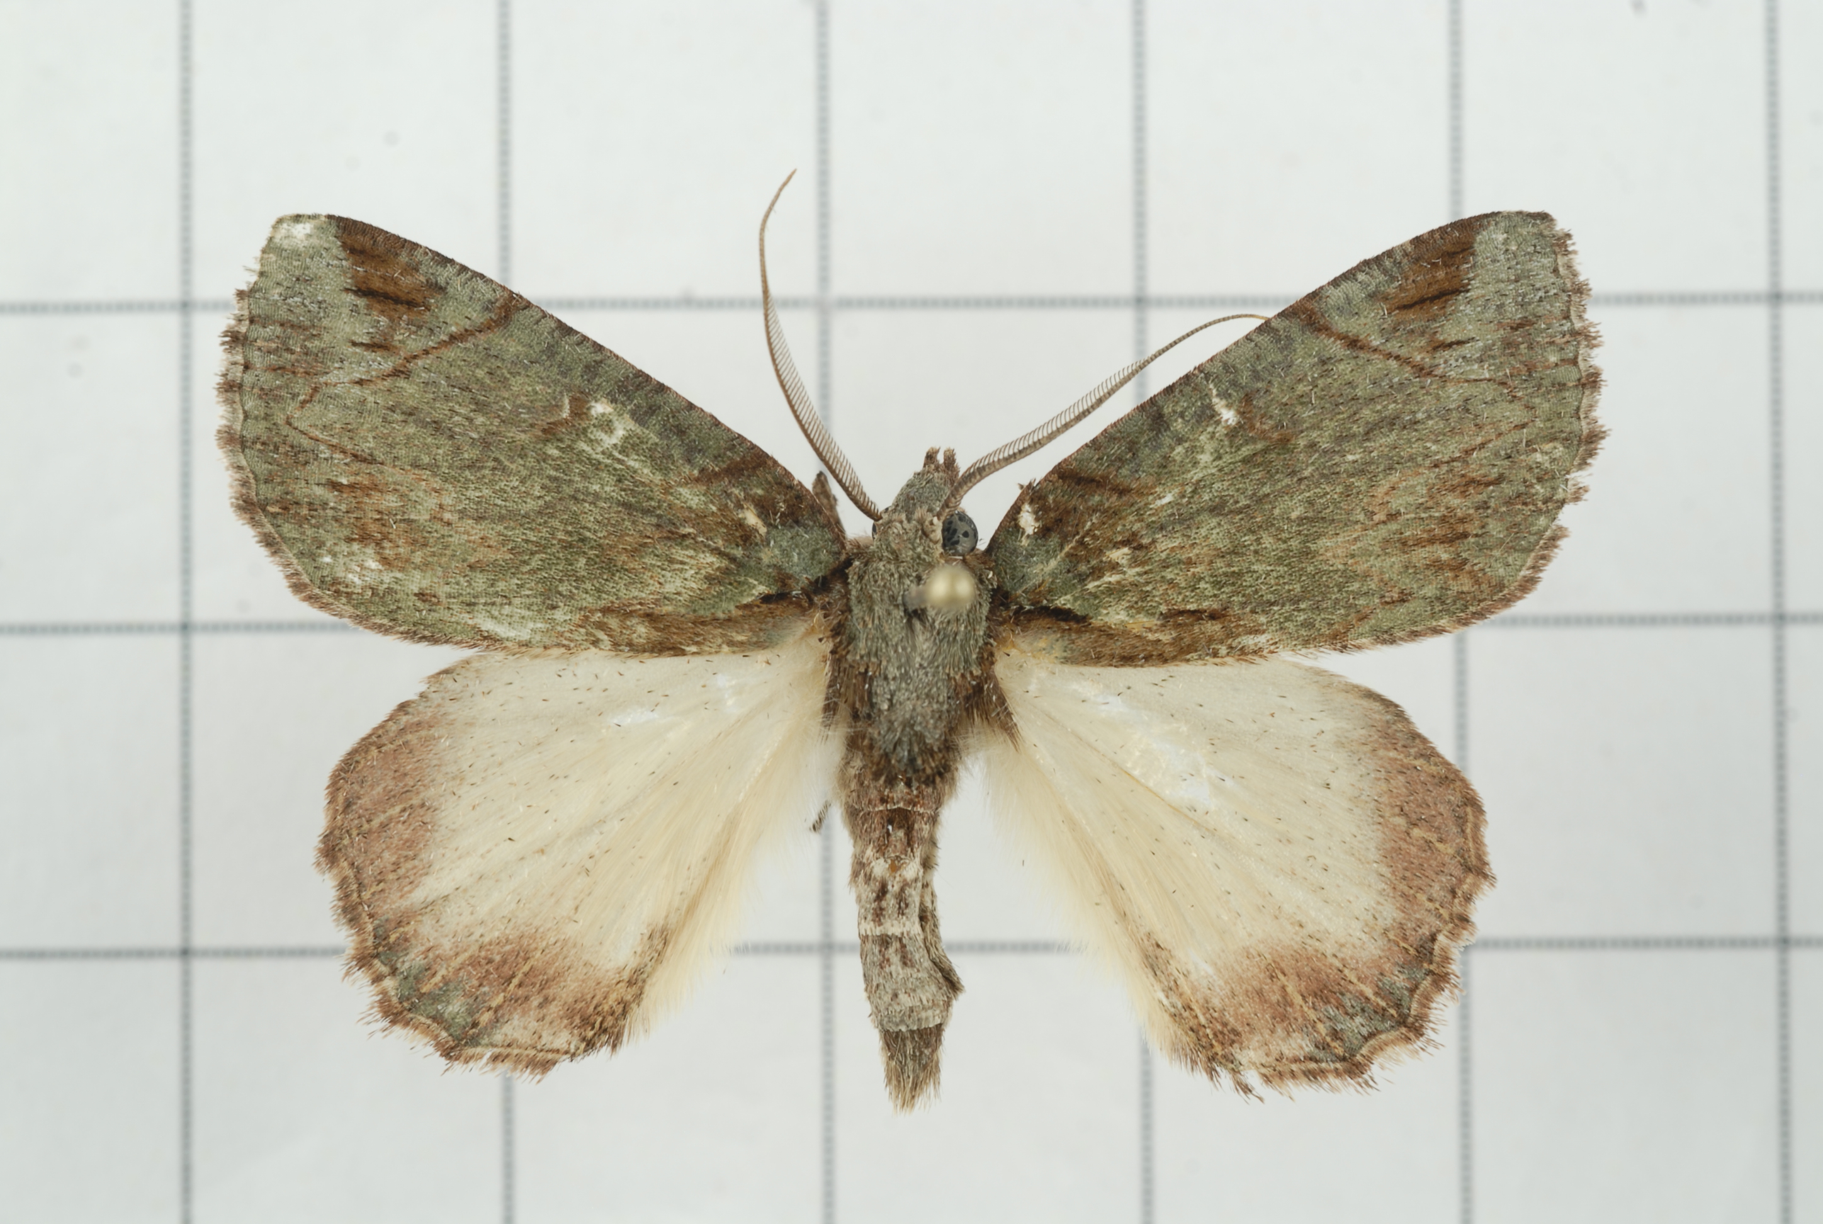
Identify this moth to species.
Dindica purpurata
